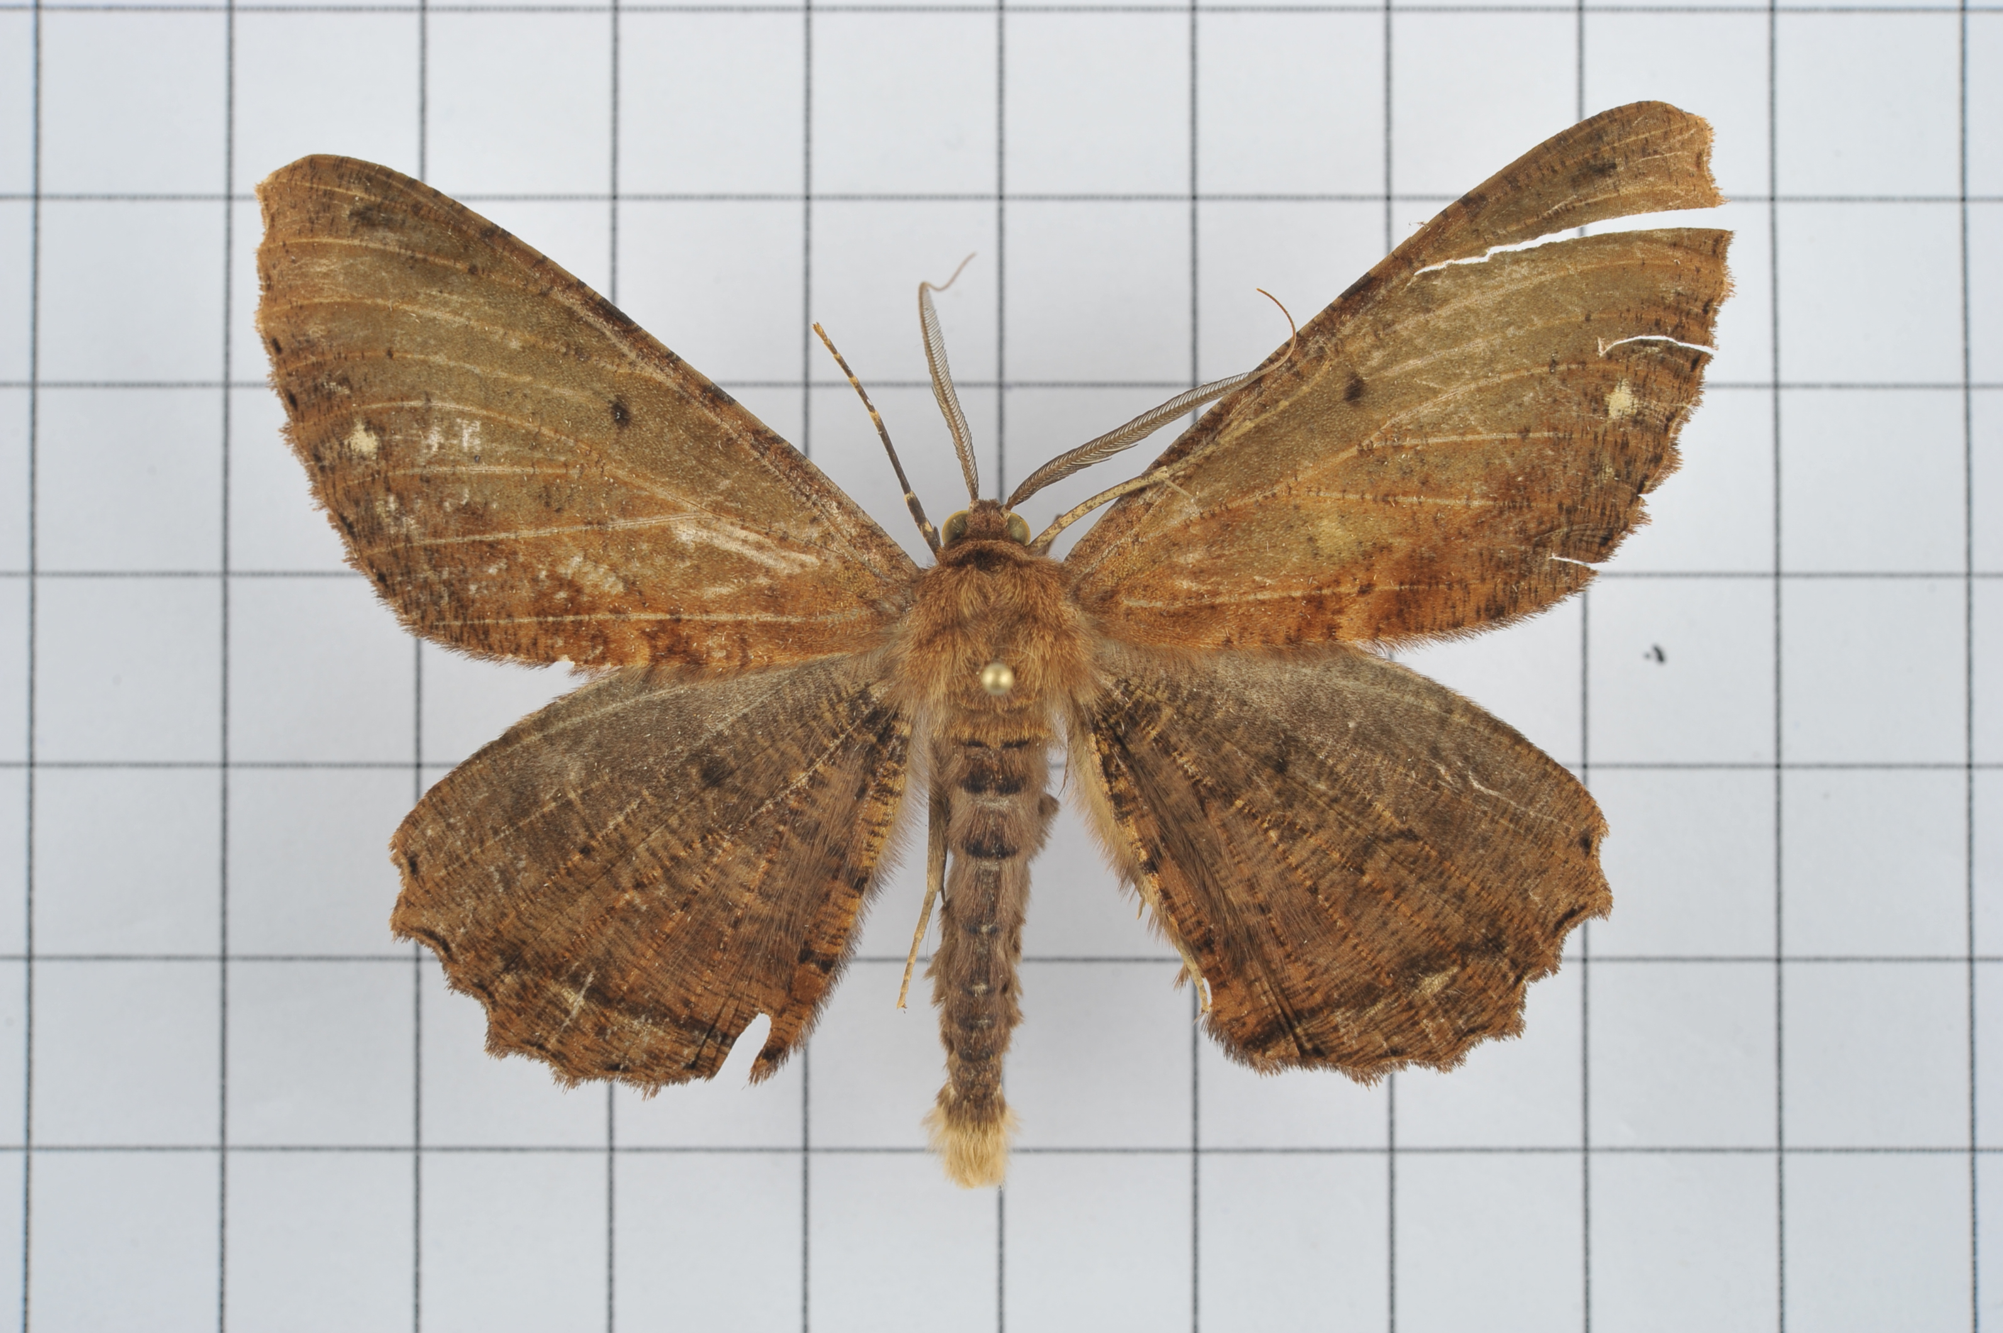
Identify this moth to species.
Chorodna creataria
